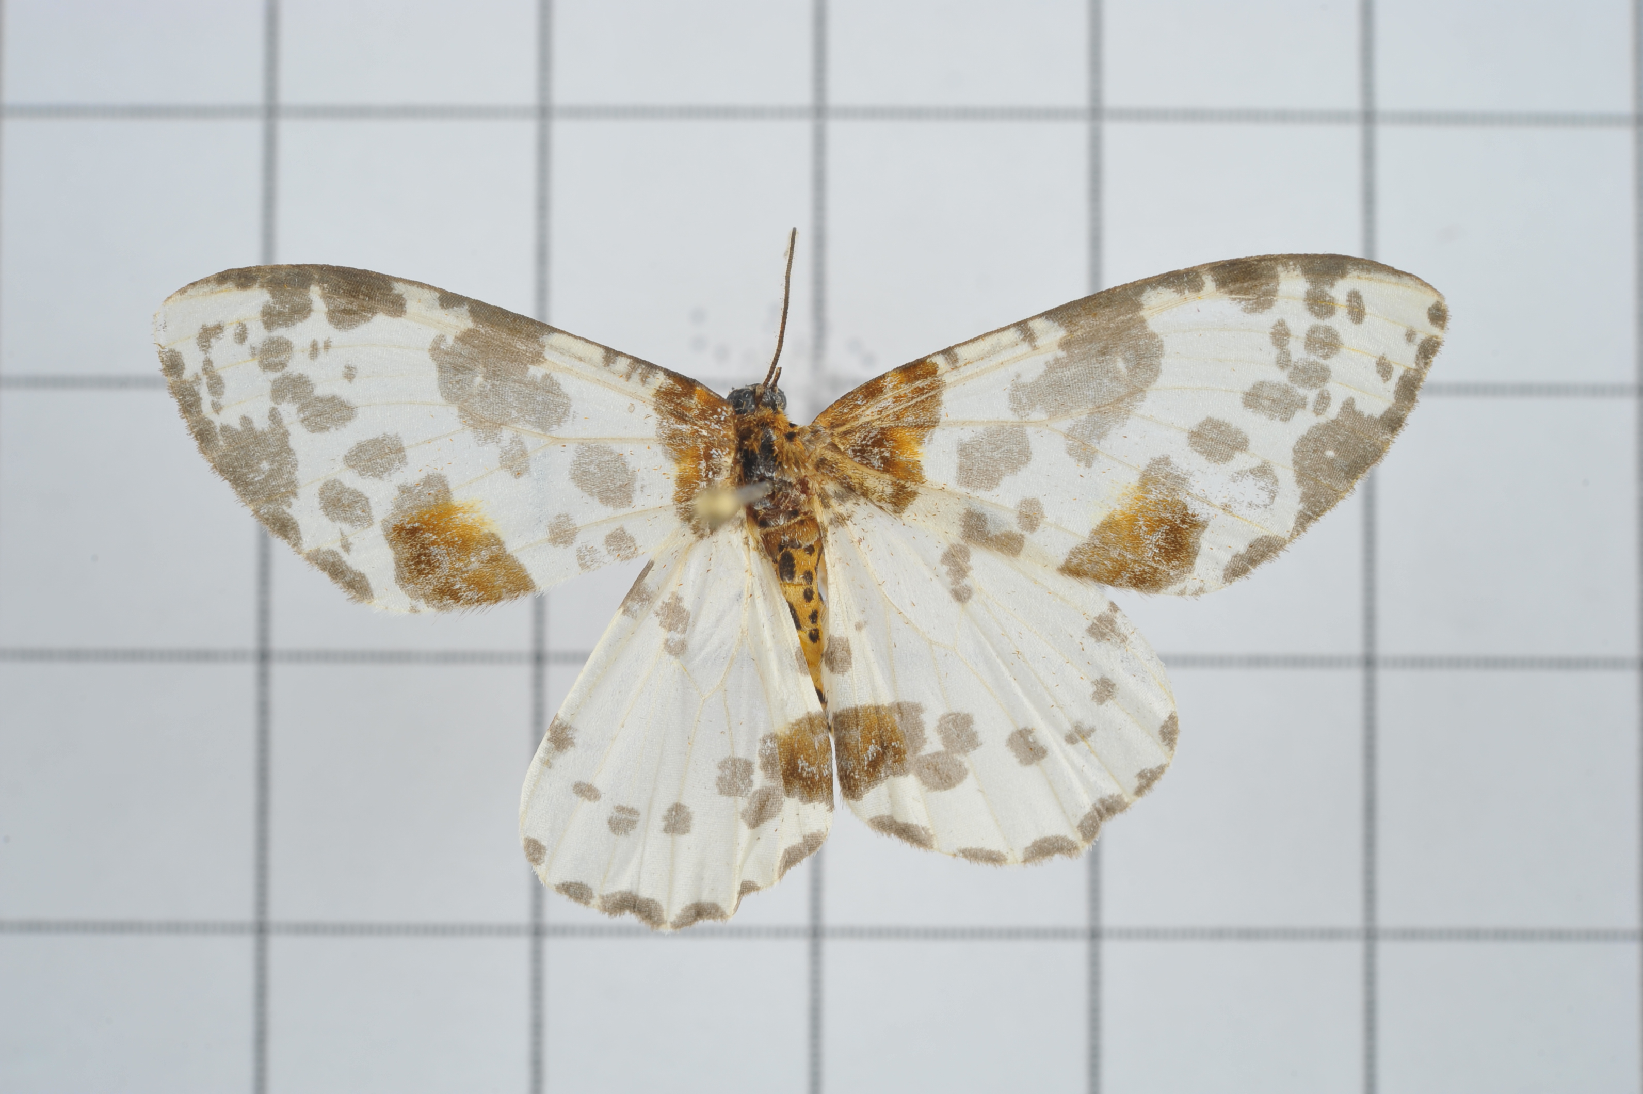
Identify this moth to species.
Abraxas adilluminata
